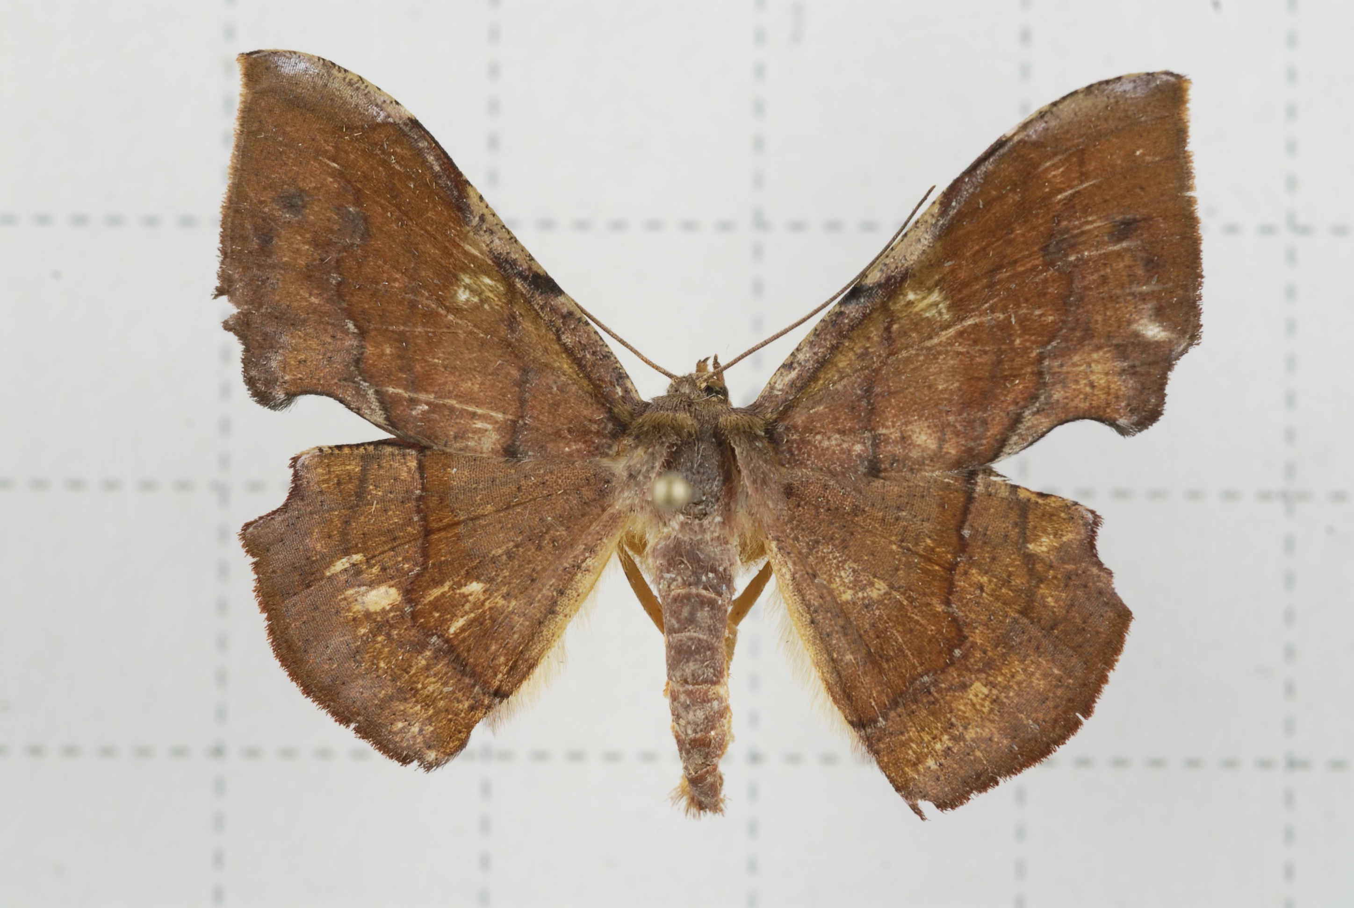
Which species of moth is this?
Fascellina chromataria
